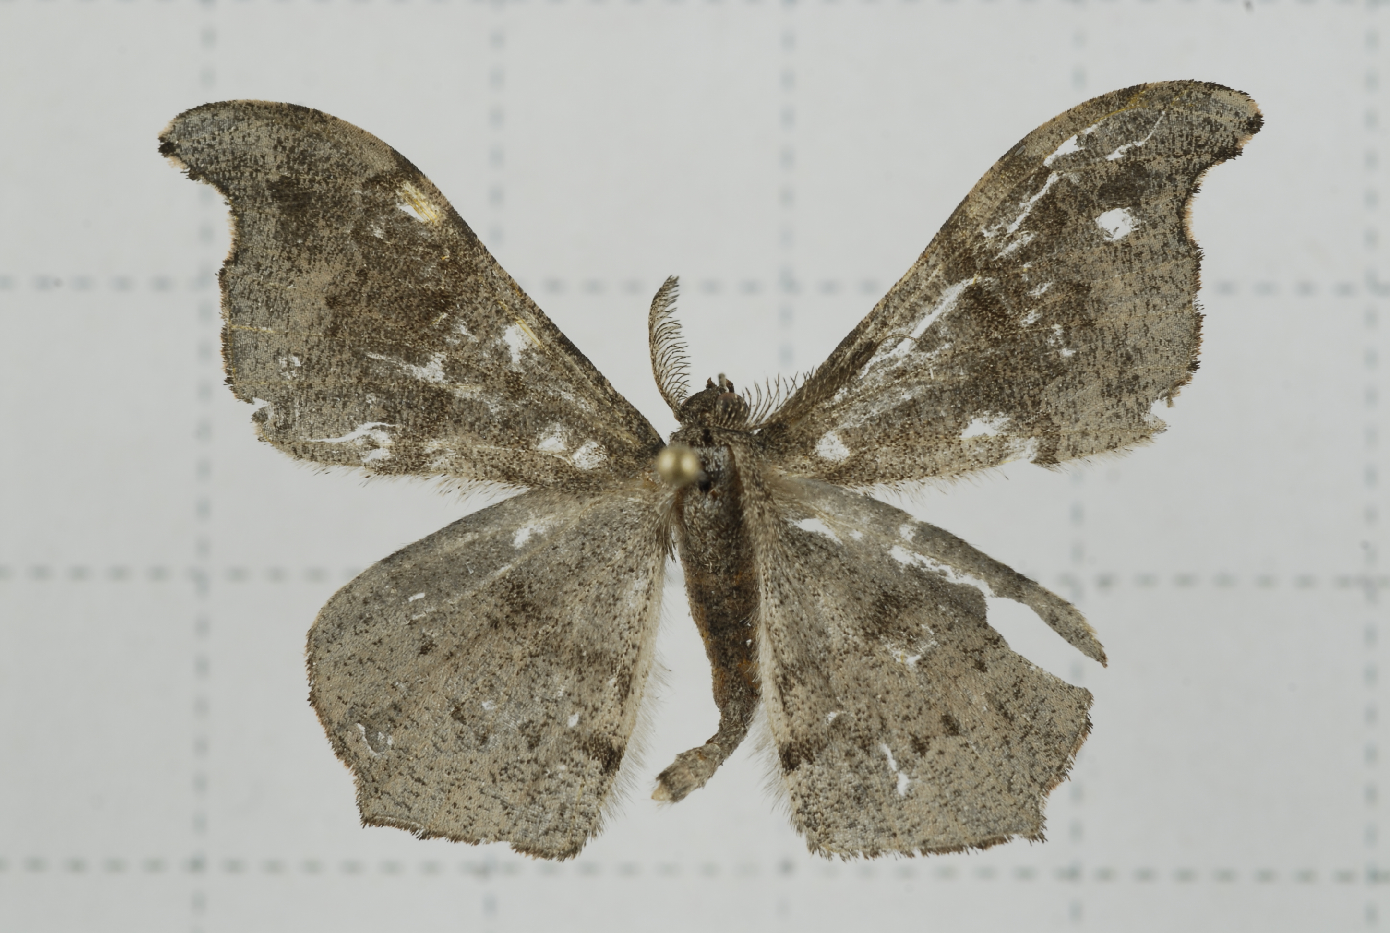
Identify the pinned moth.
Hyposidra talaca talaca
